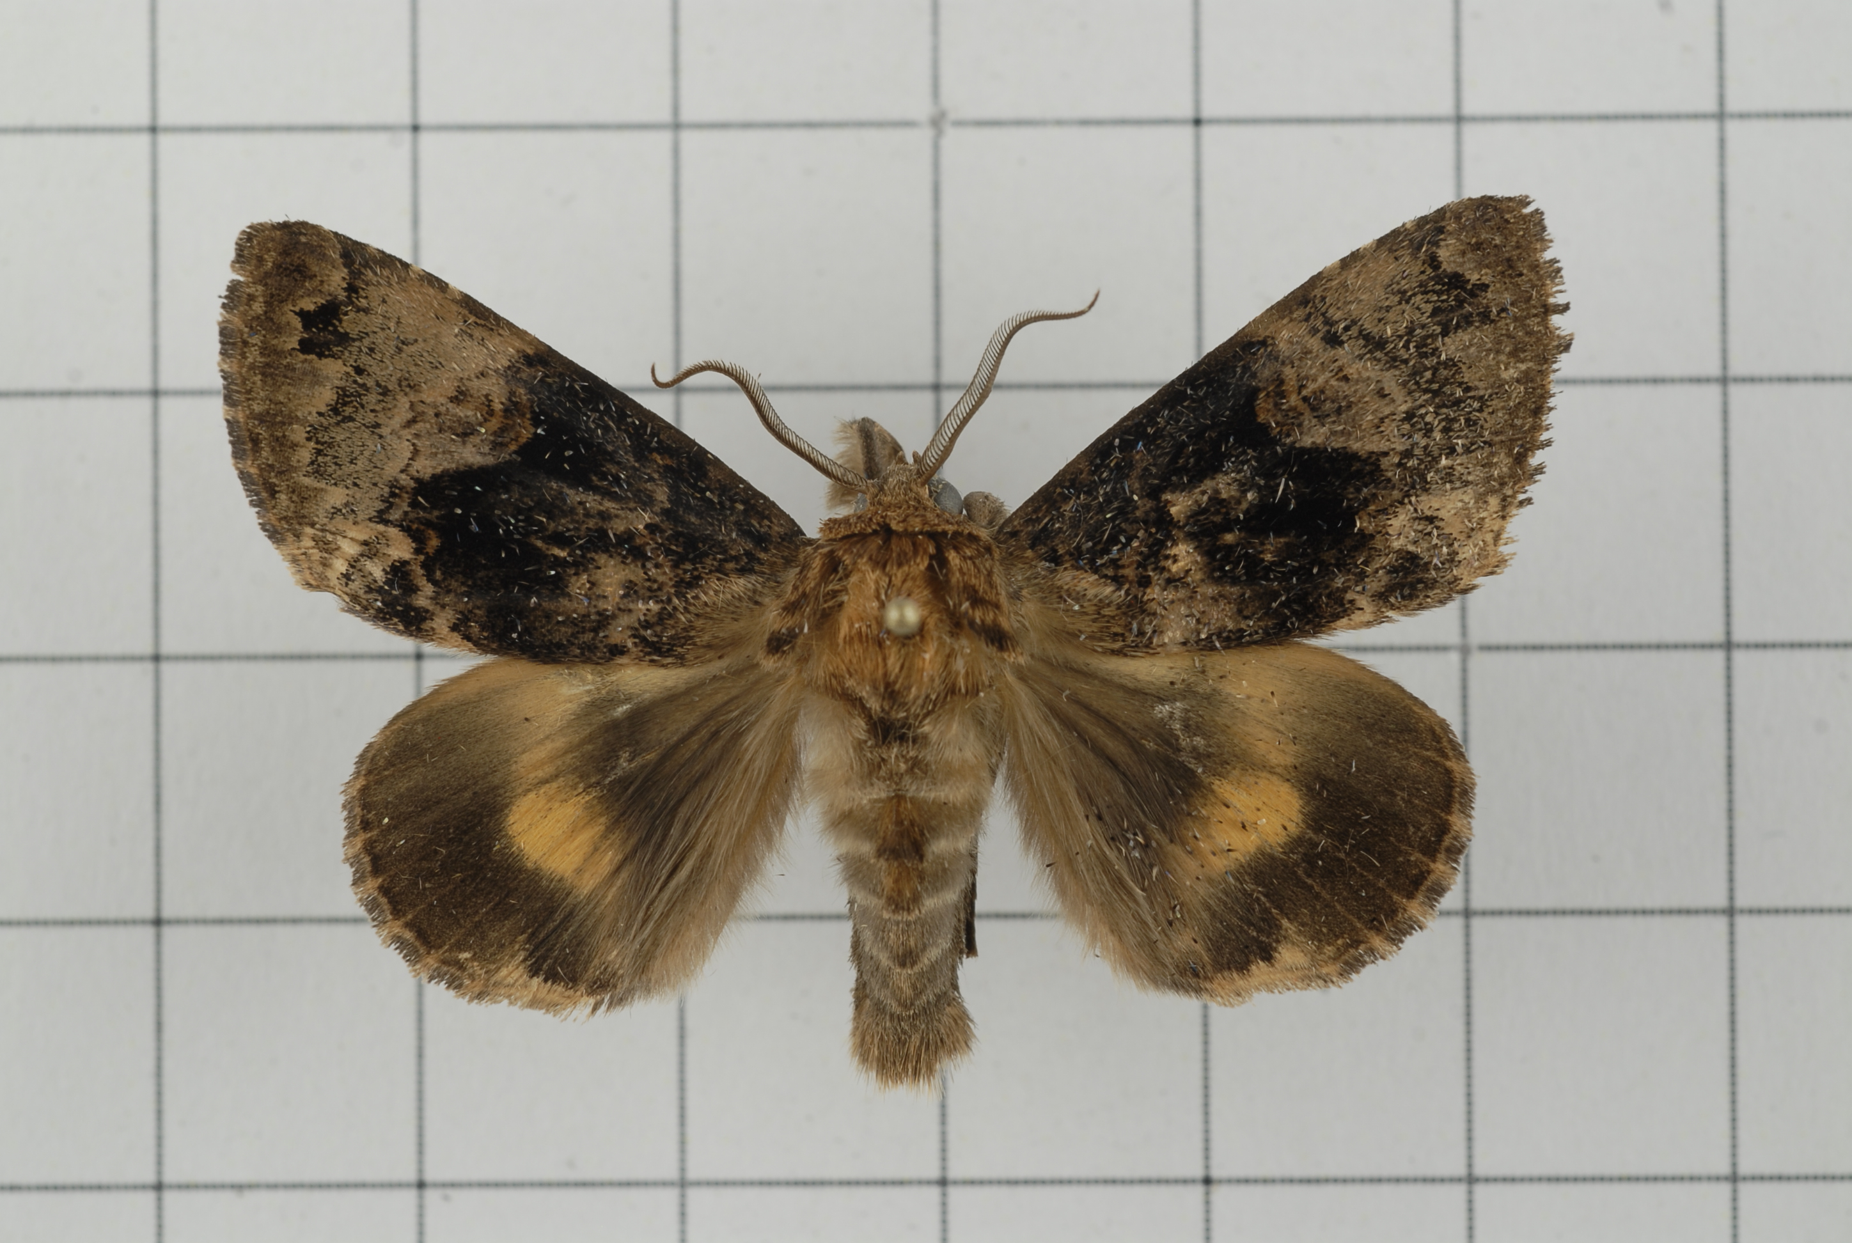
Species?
Trisuloides sugii
